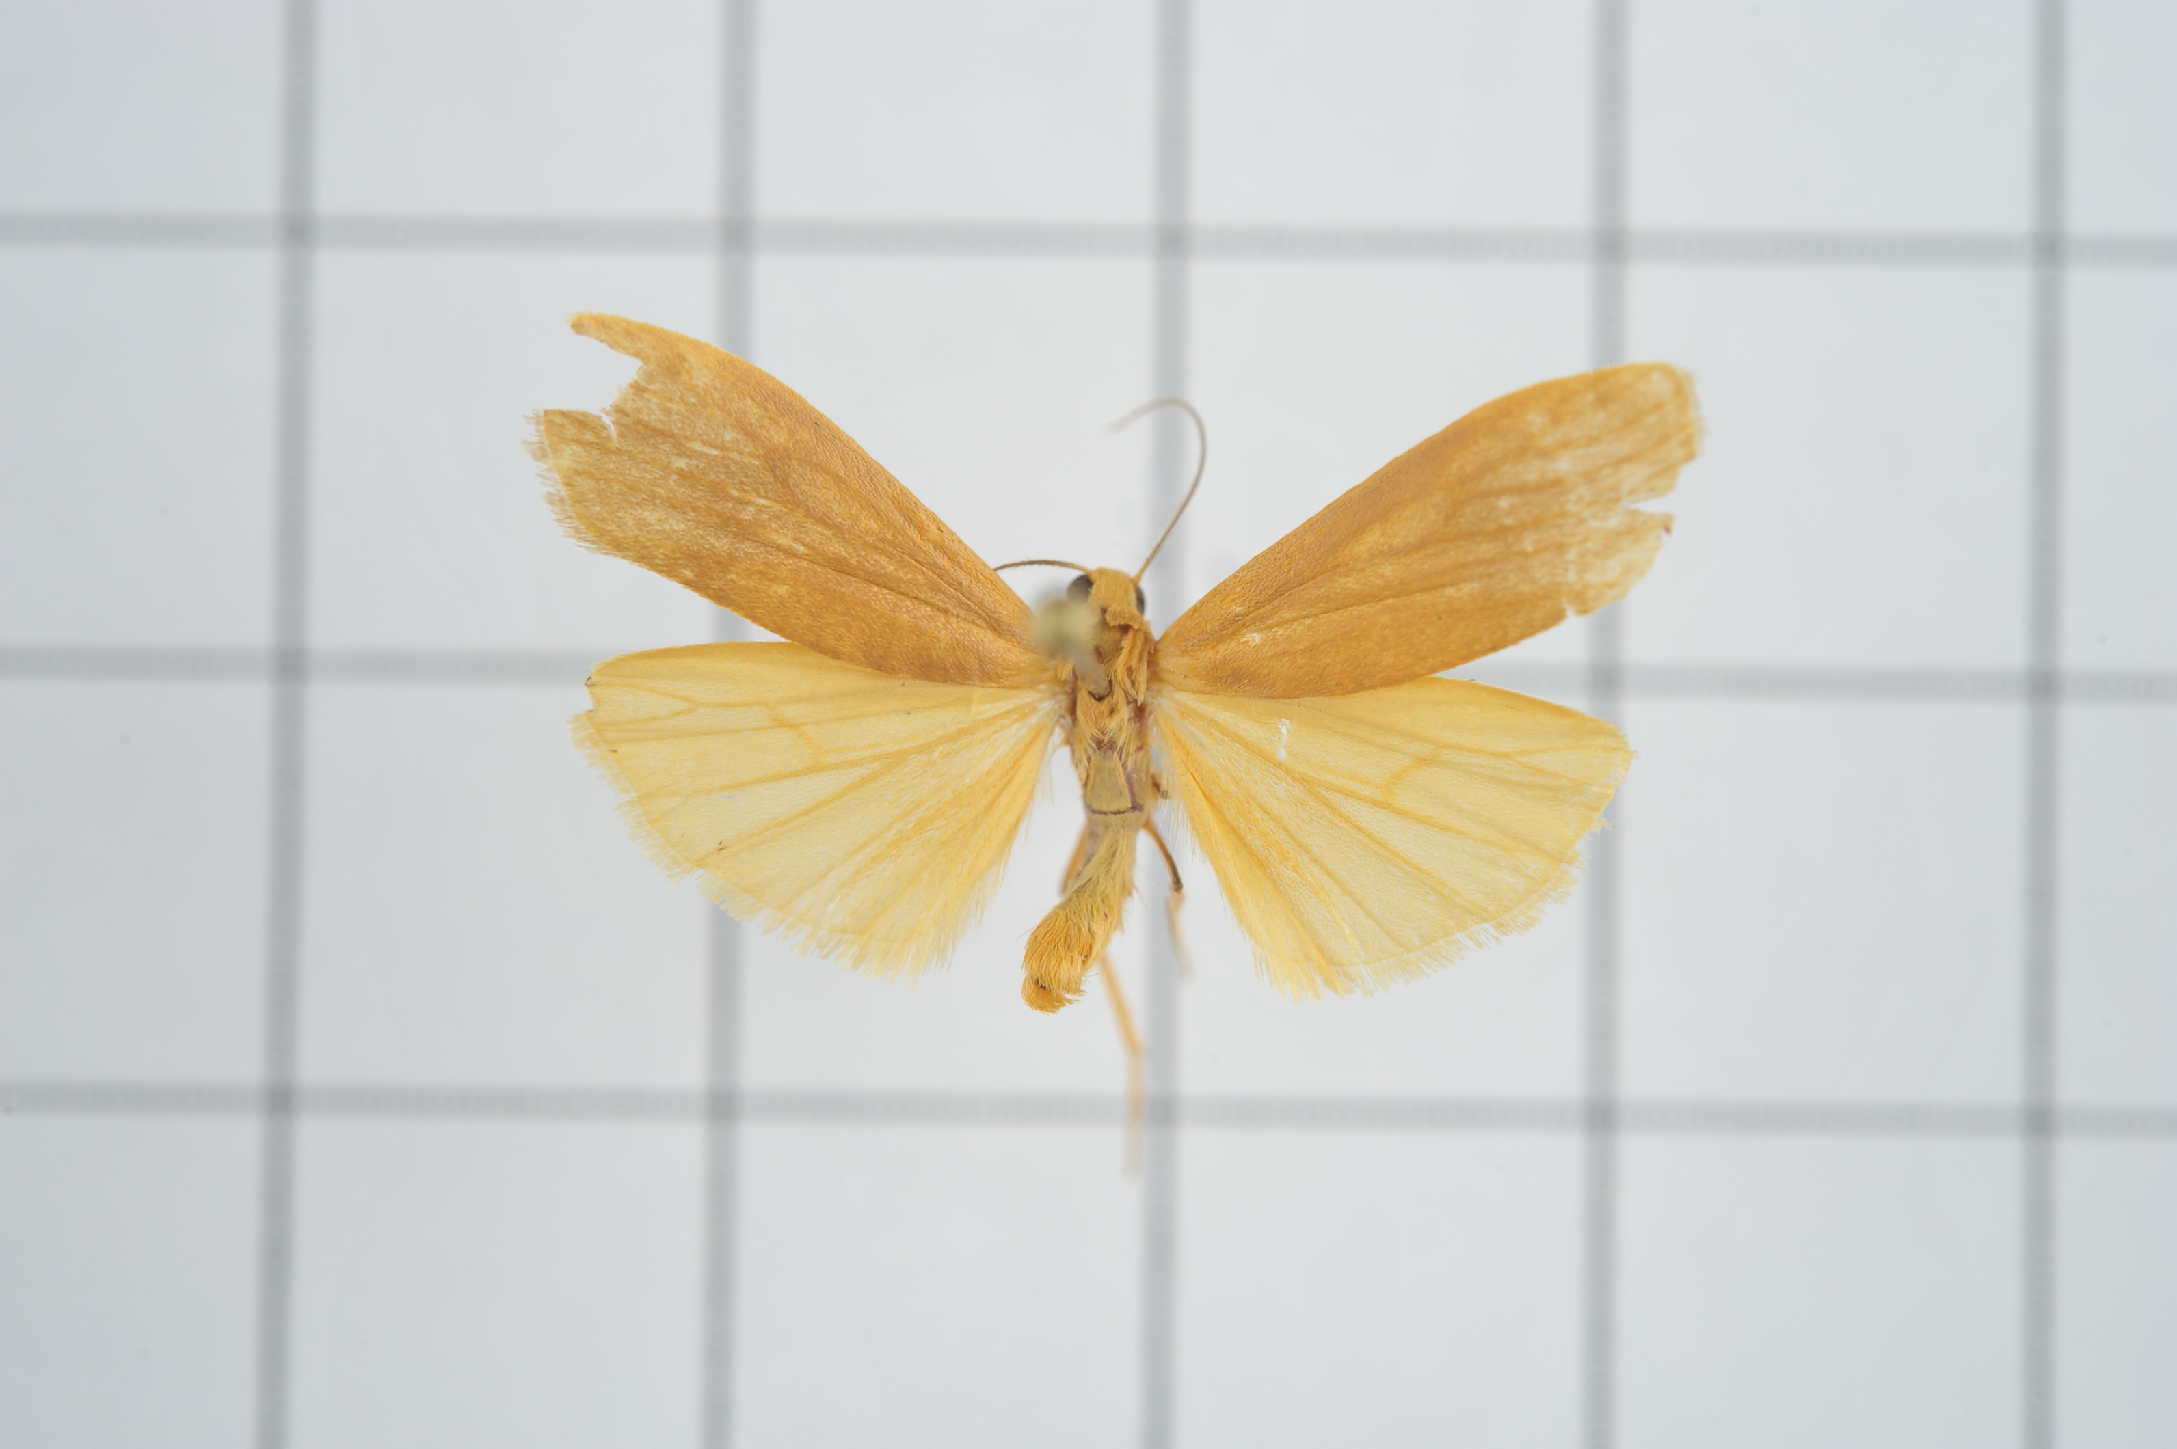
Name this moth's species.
Teuloma tainebula
